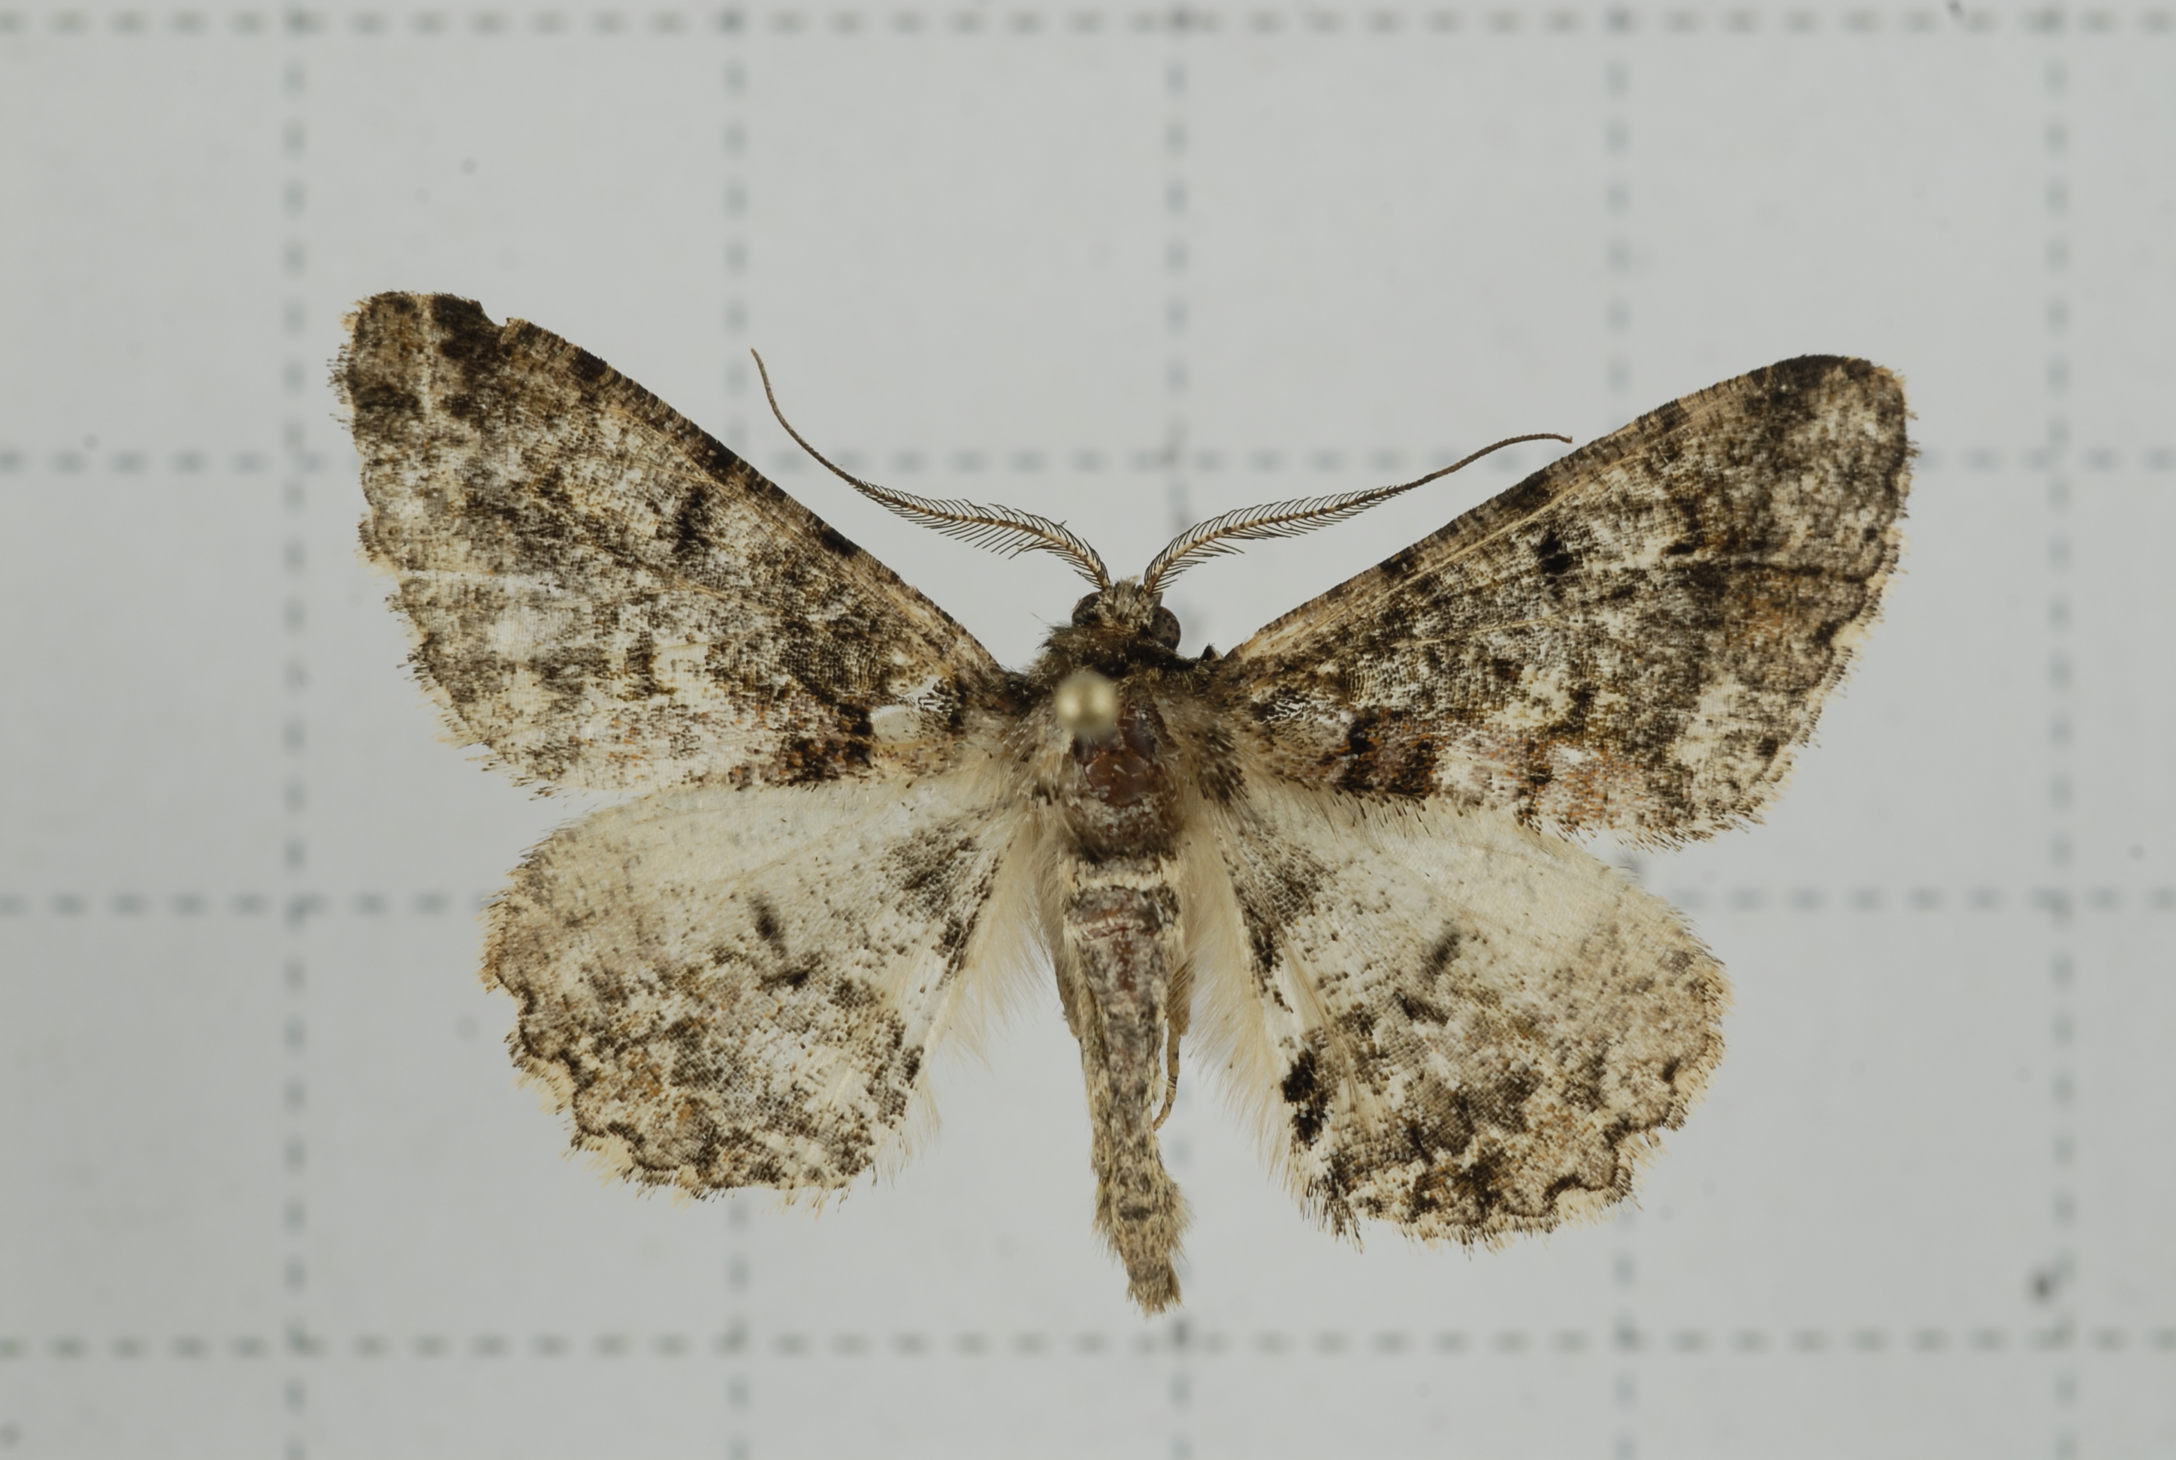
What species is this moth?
Alcis taiwanovariegata
